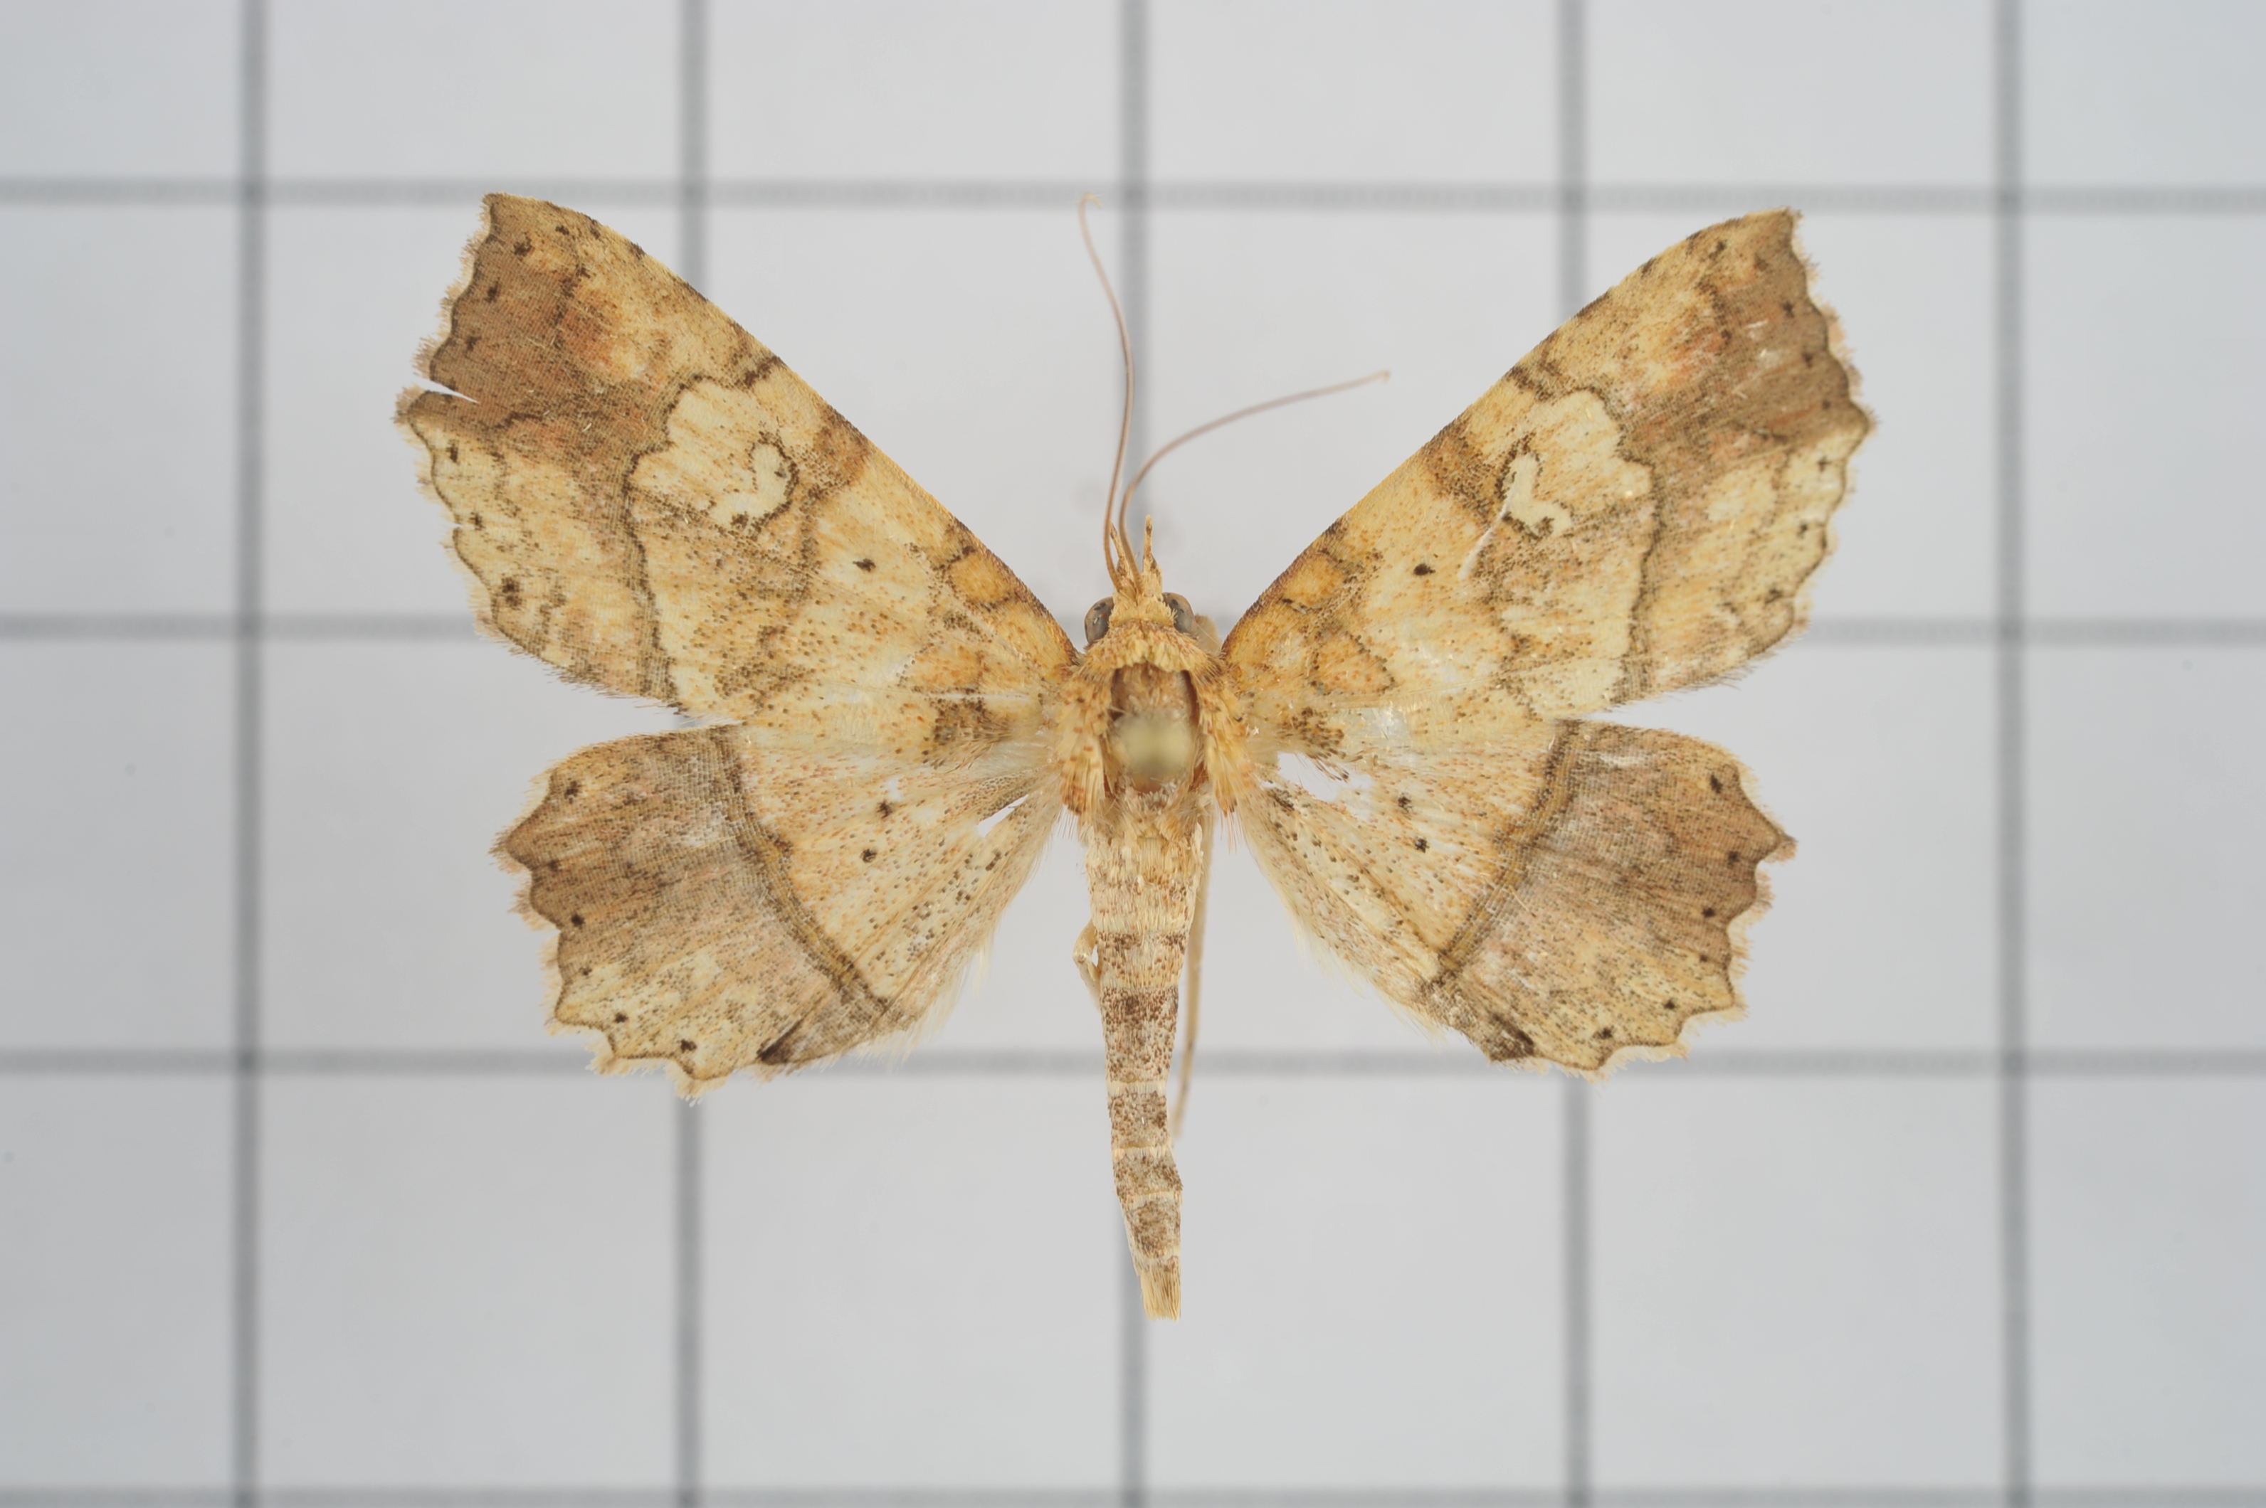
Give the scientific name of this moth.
Tamba ochra
